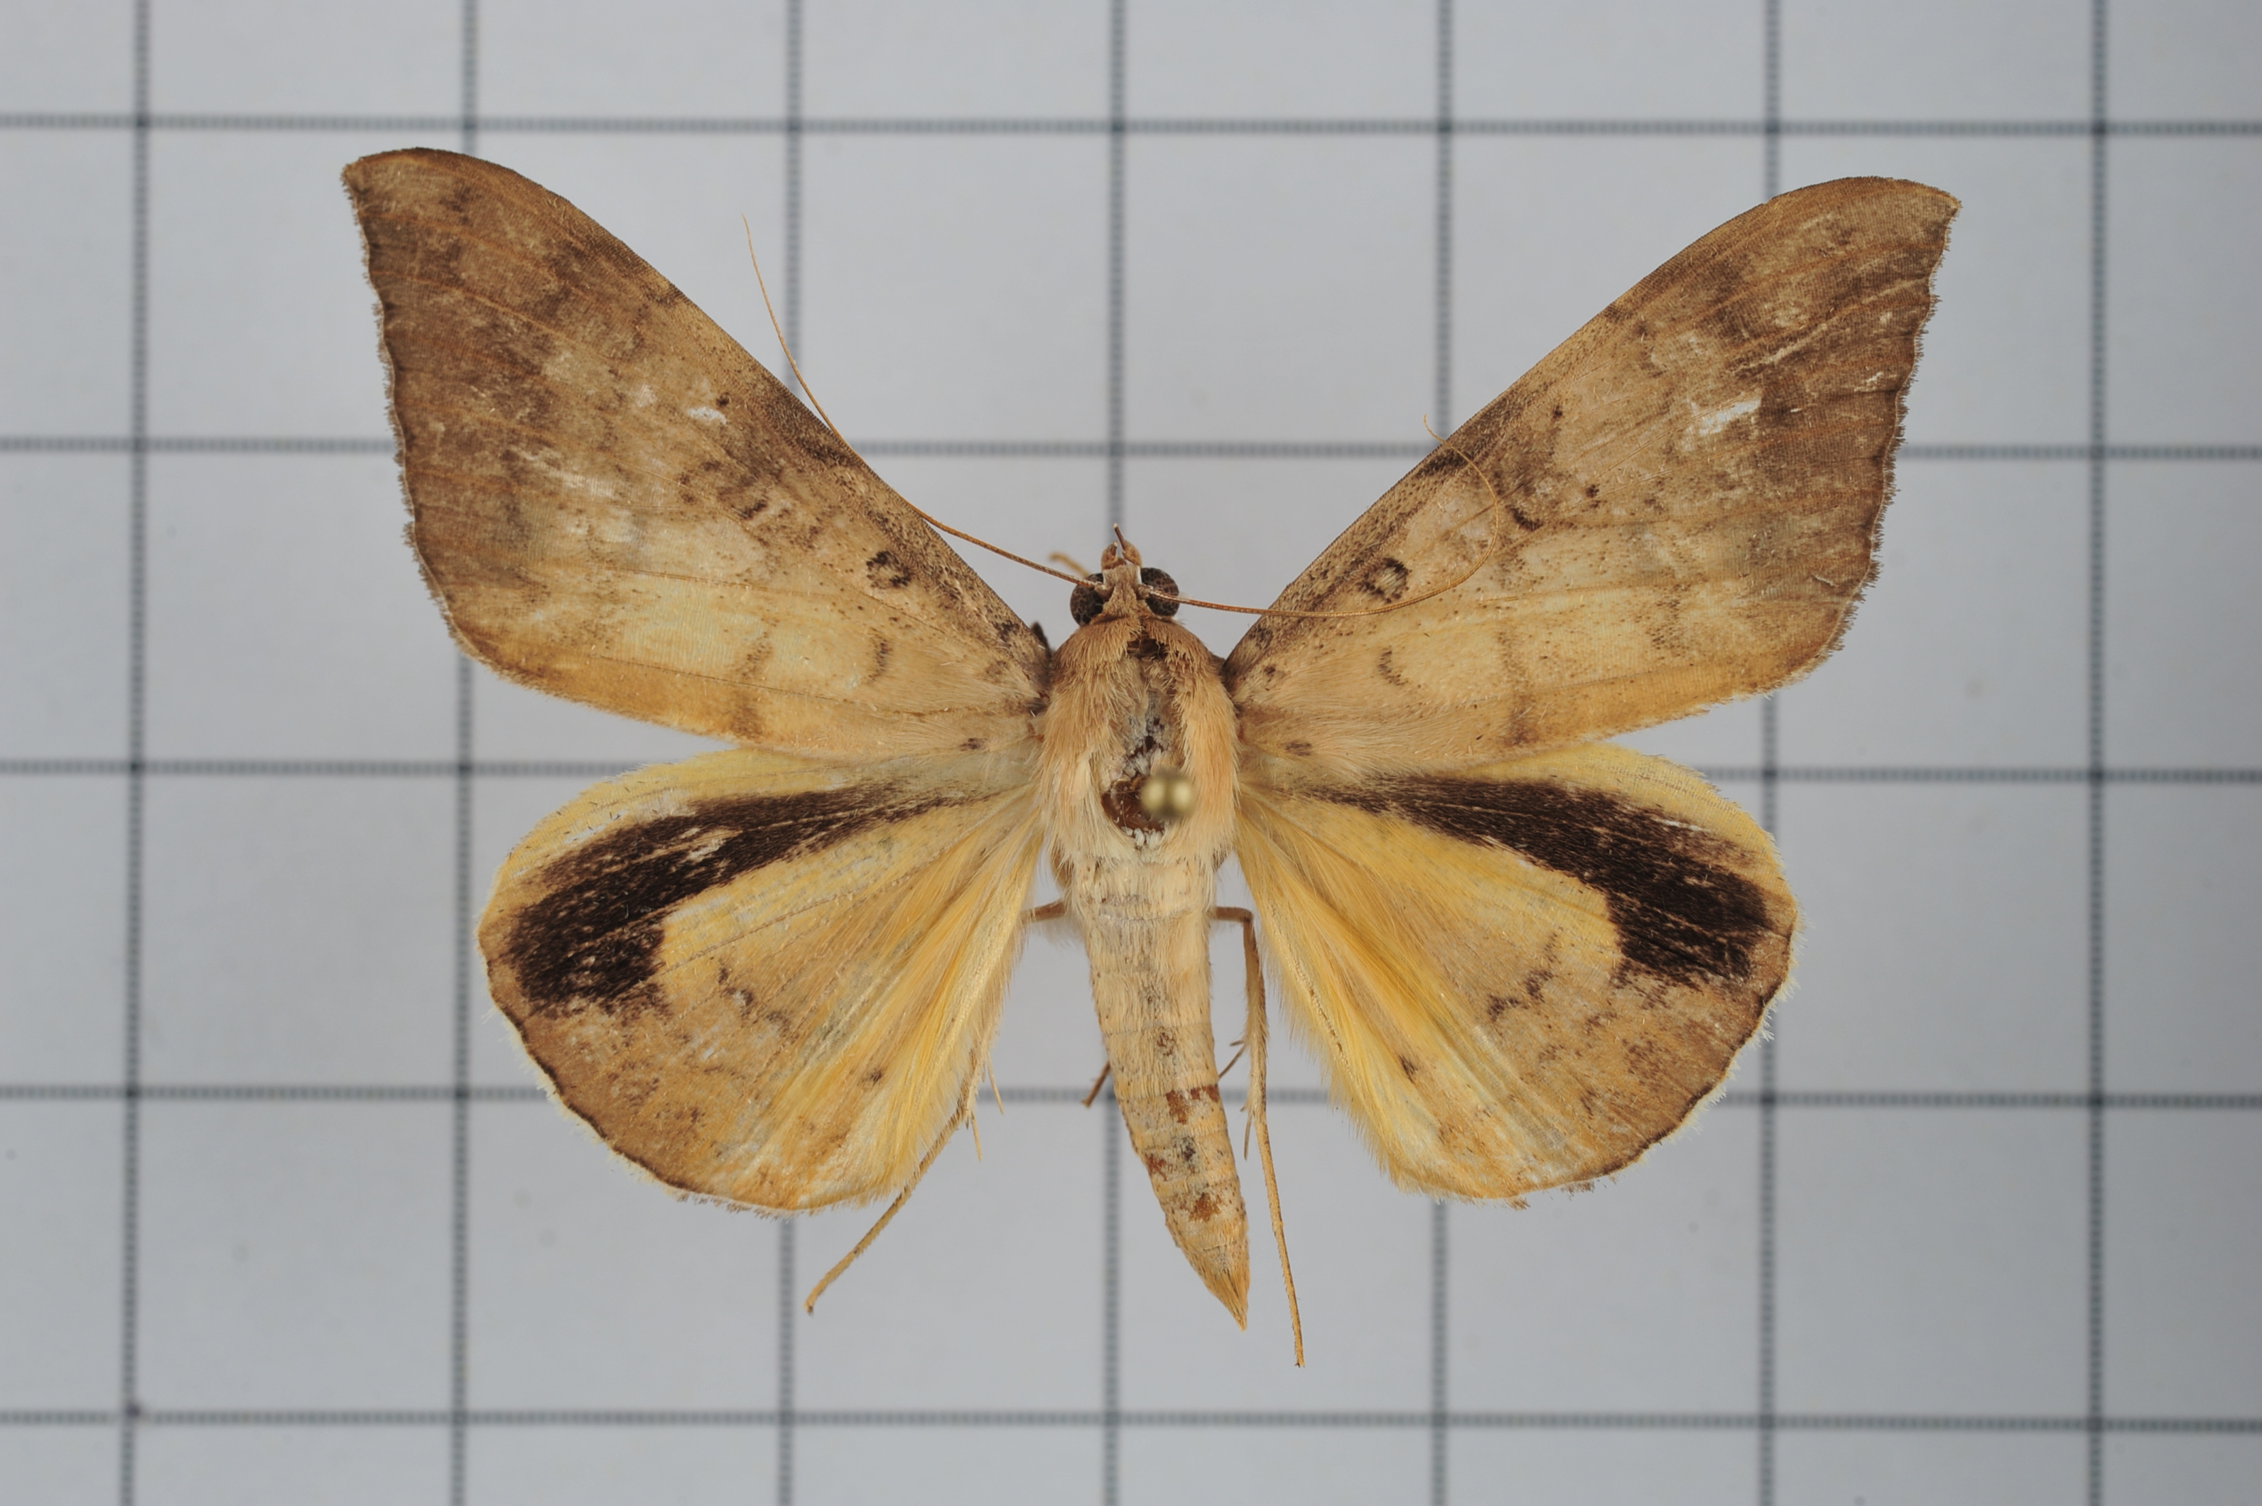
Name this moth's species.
Oxyodes scrobiculata
